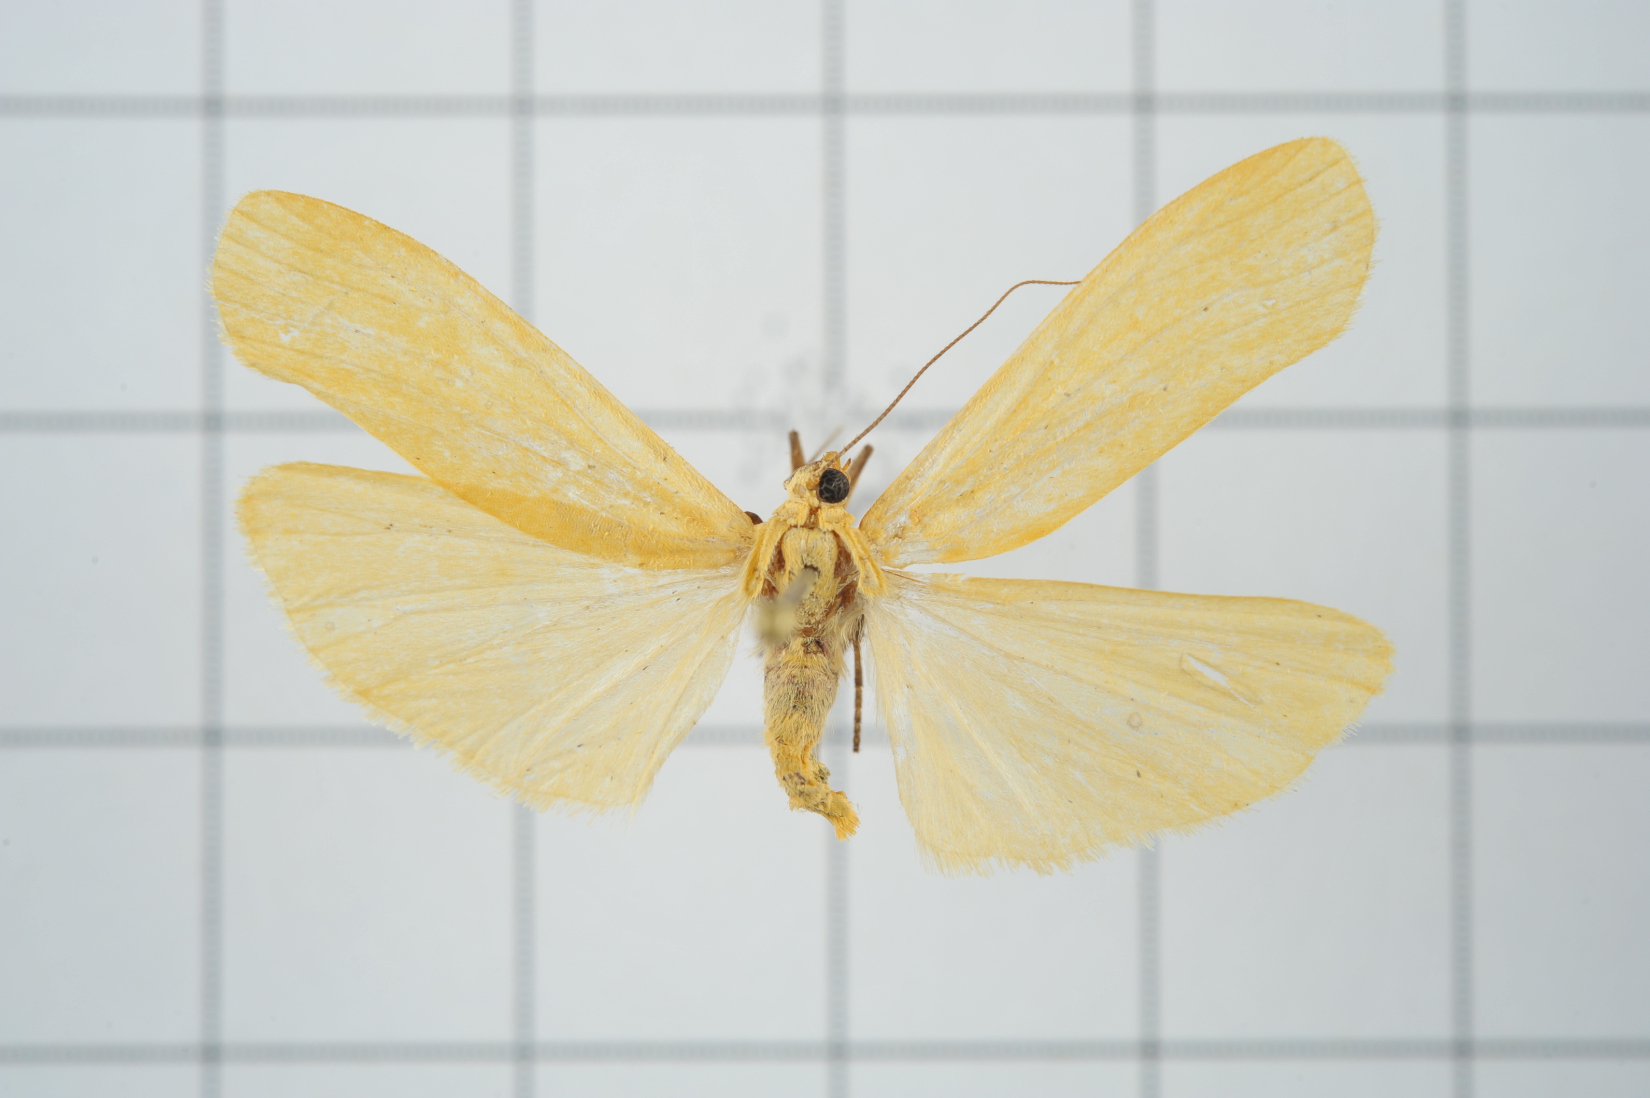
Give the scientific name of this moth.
Katha magnata magnata
